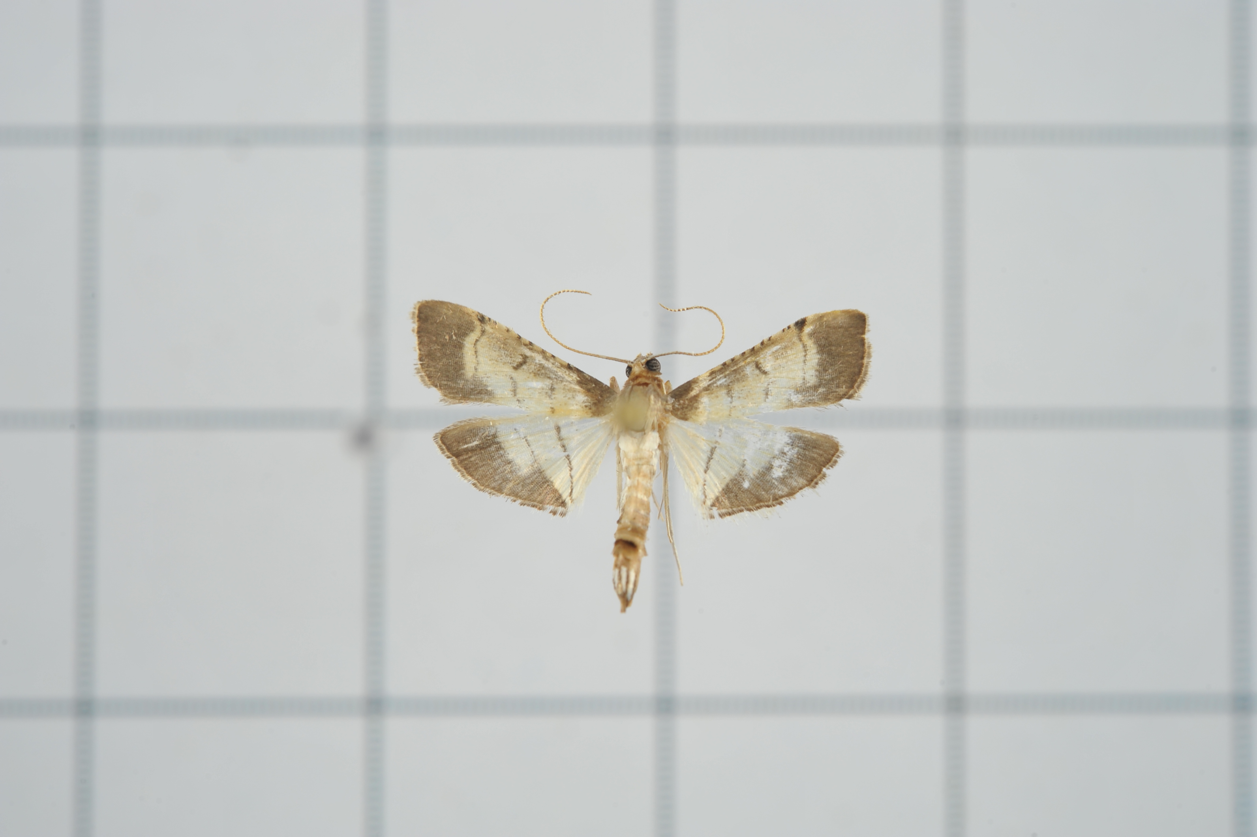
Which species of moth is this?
Cnaphalocrocis limbalis
